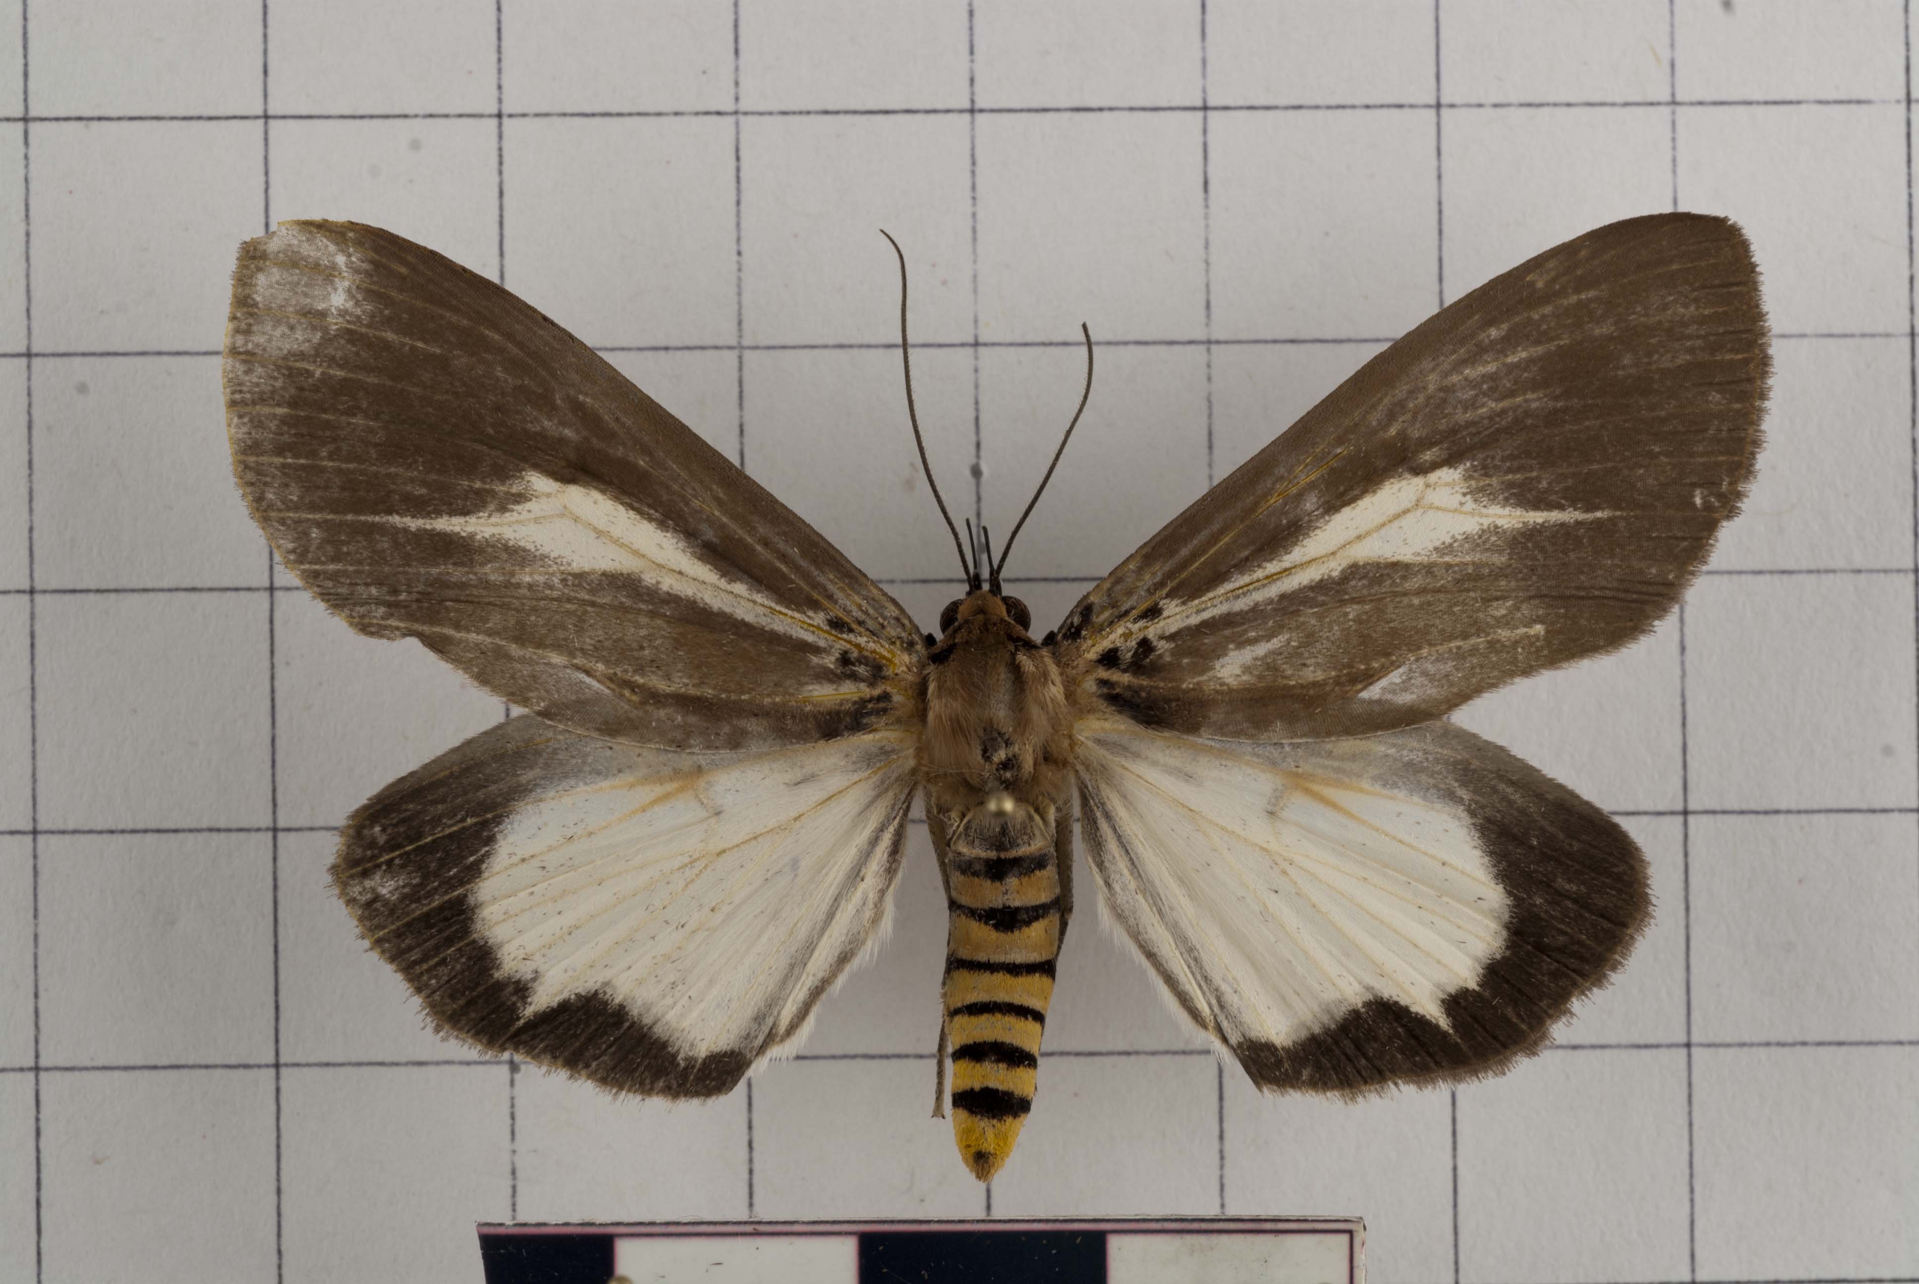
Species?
Asota heliconia zebrina
